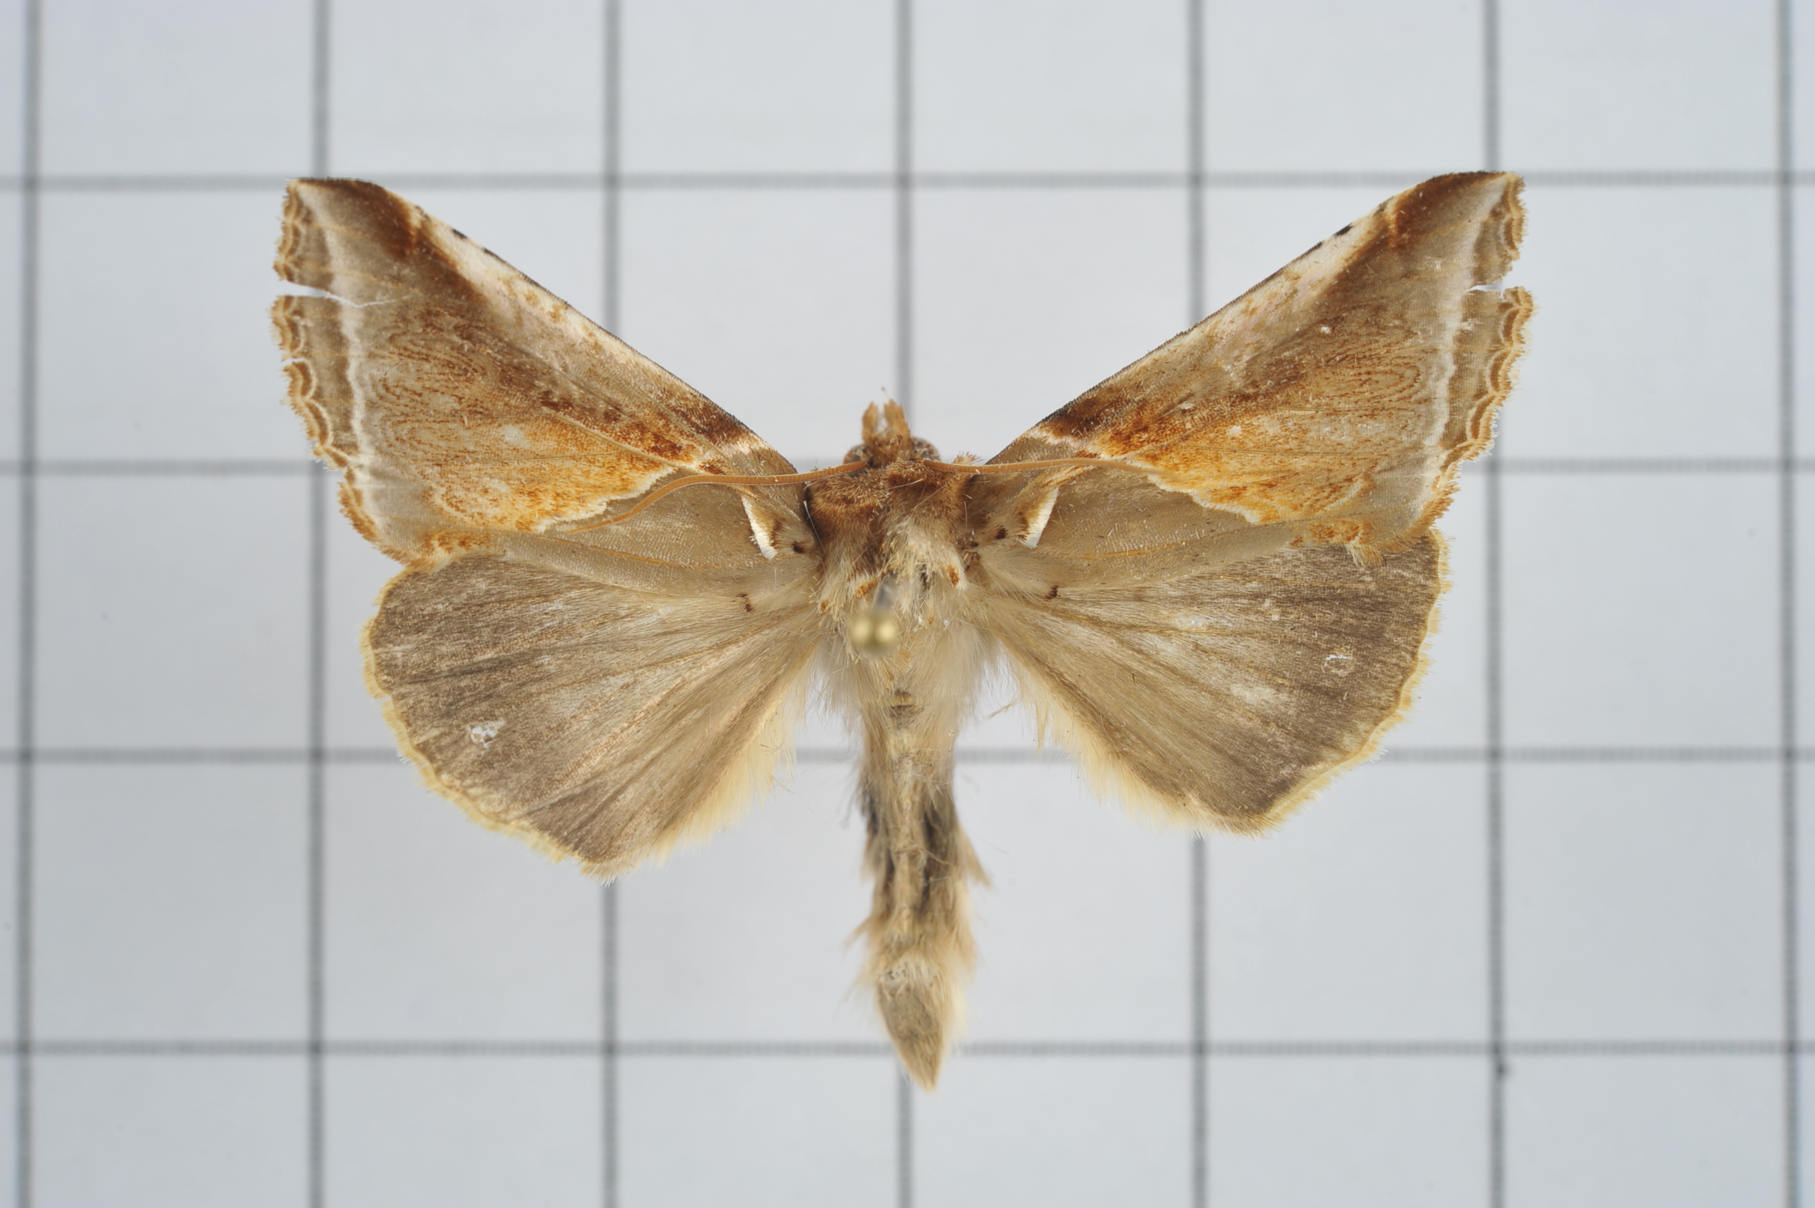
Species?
Habrosyne indica formosana
